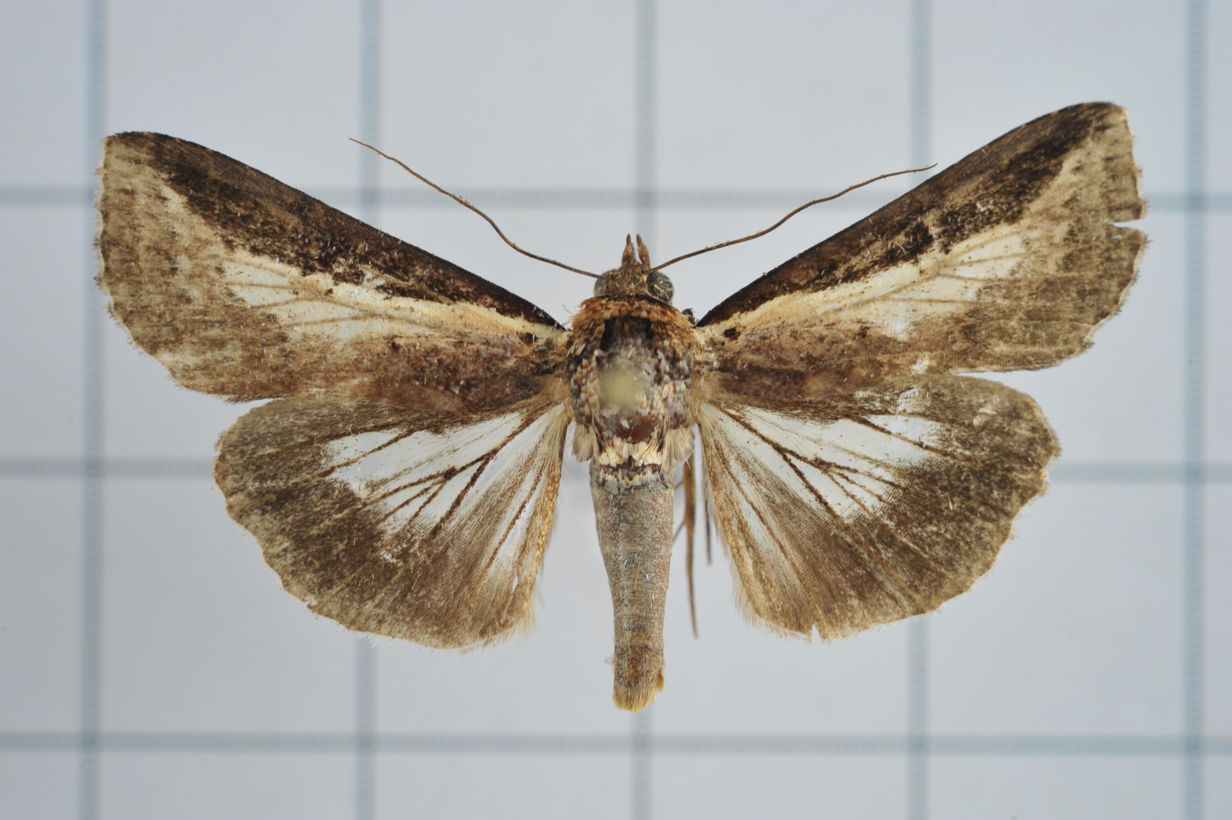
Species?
Lophoptera trigonoprocessa
